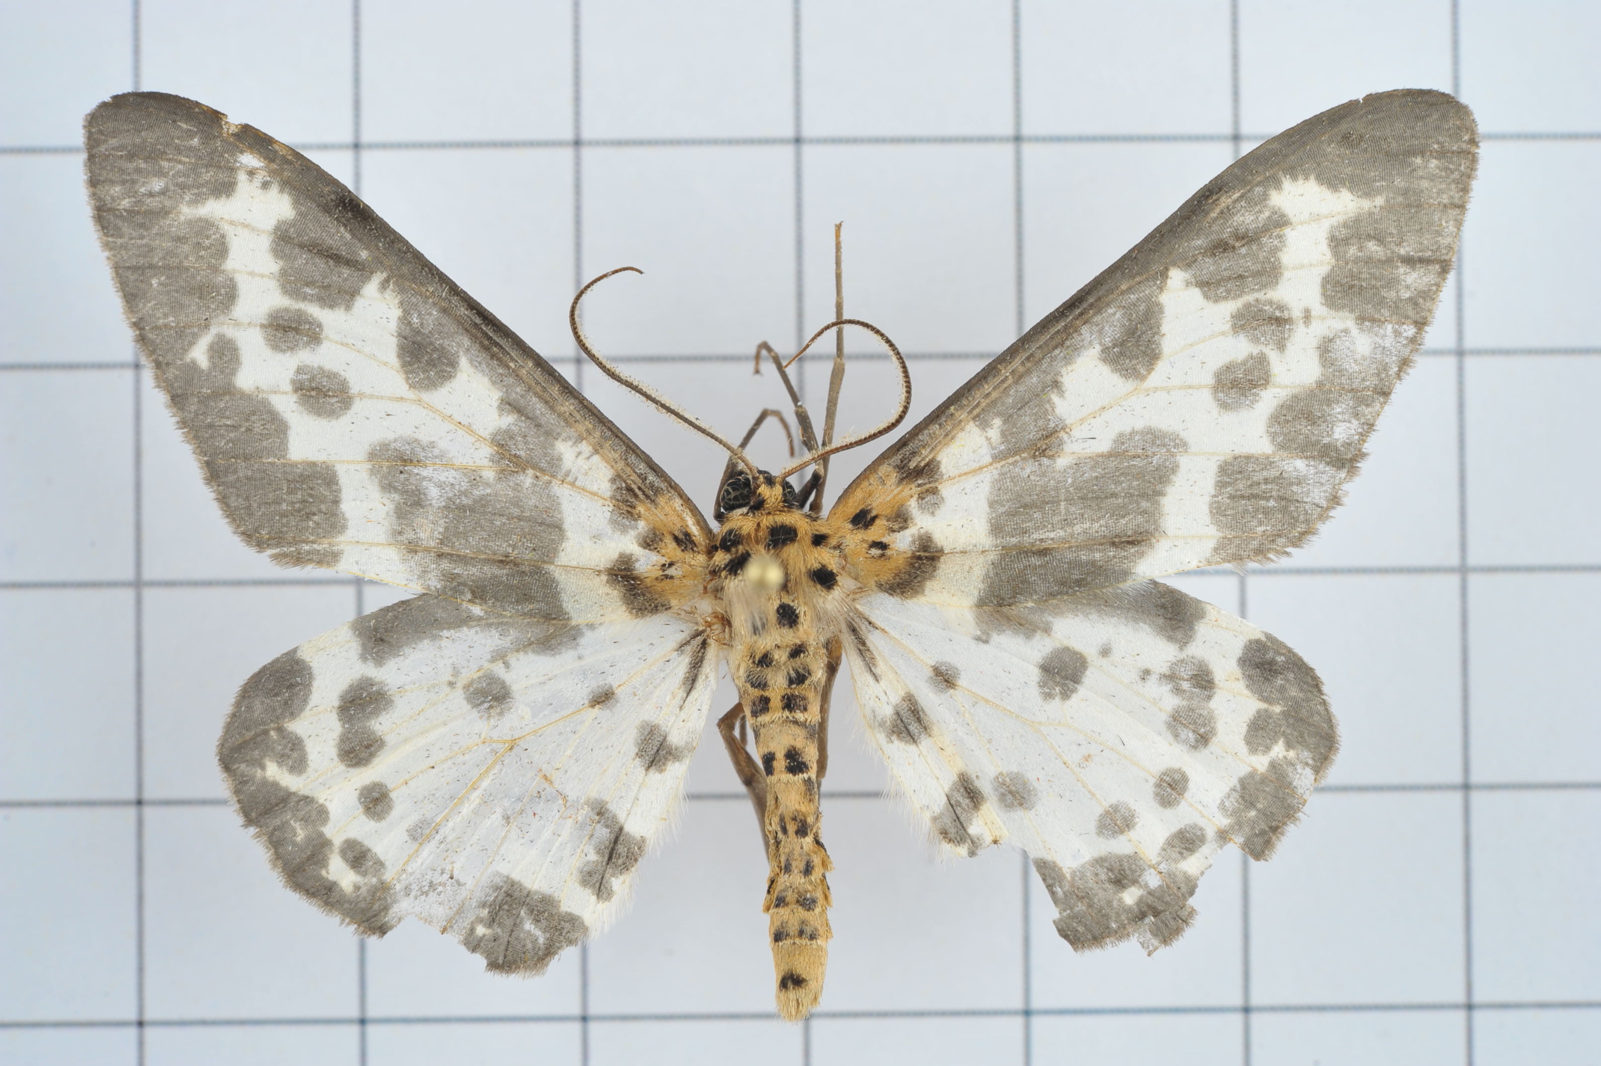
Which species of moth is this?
Percnia longitermen
